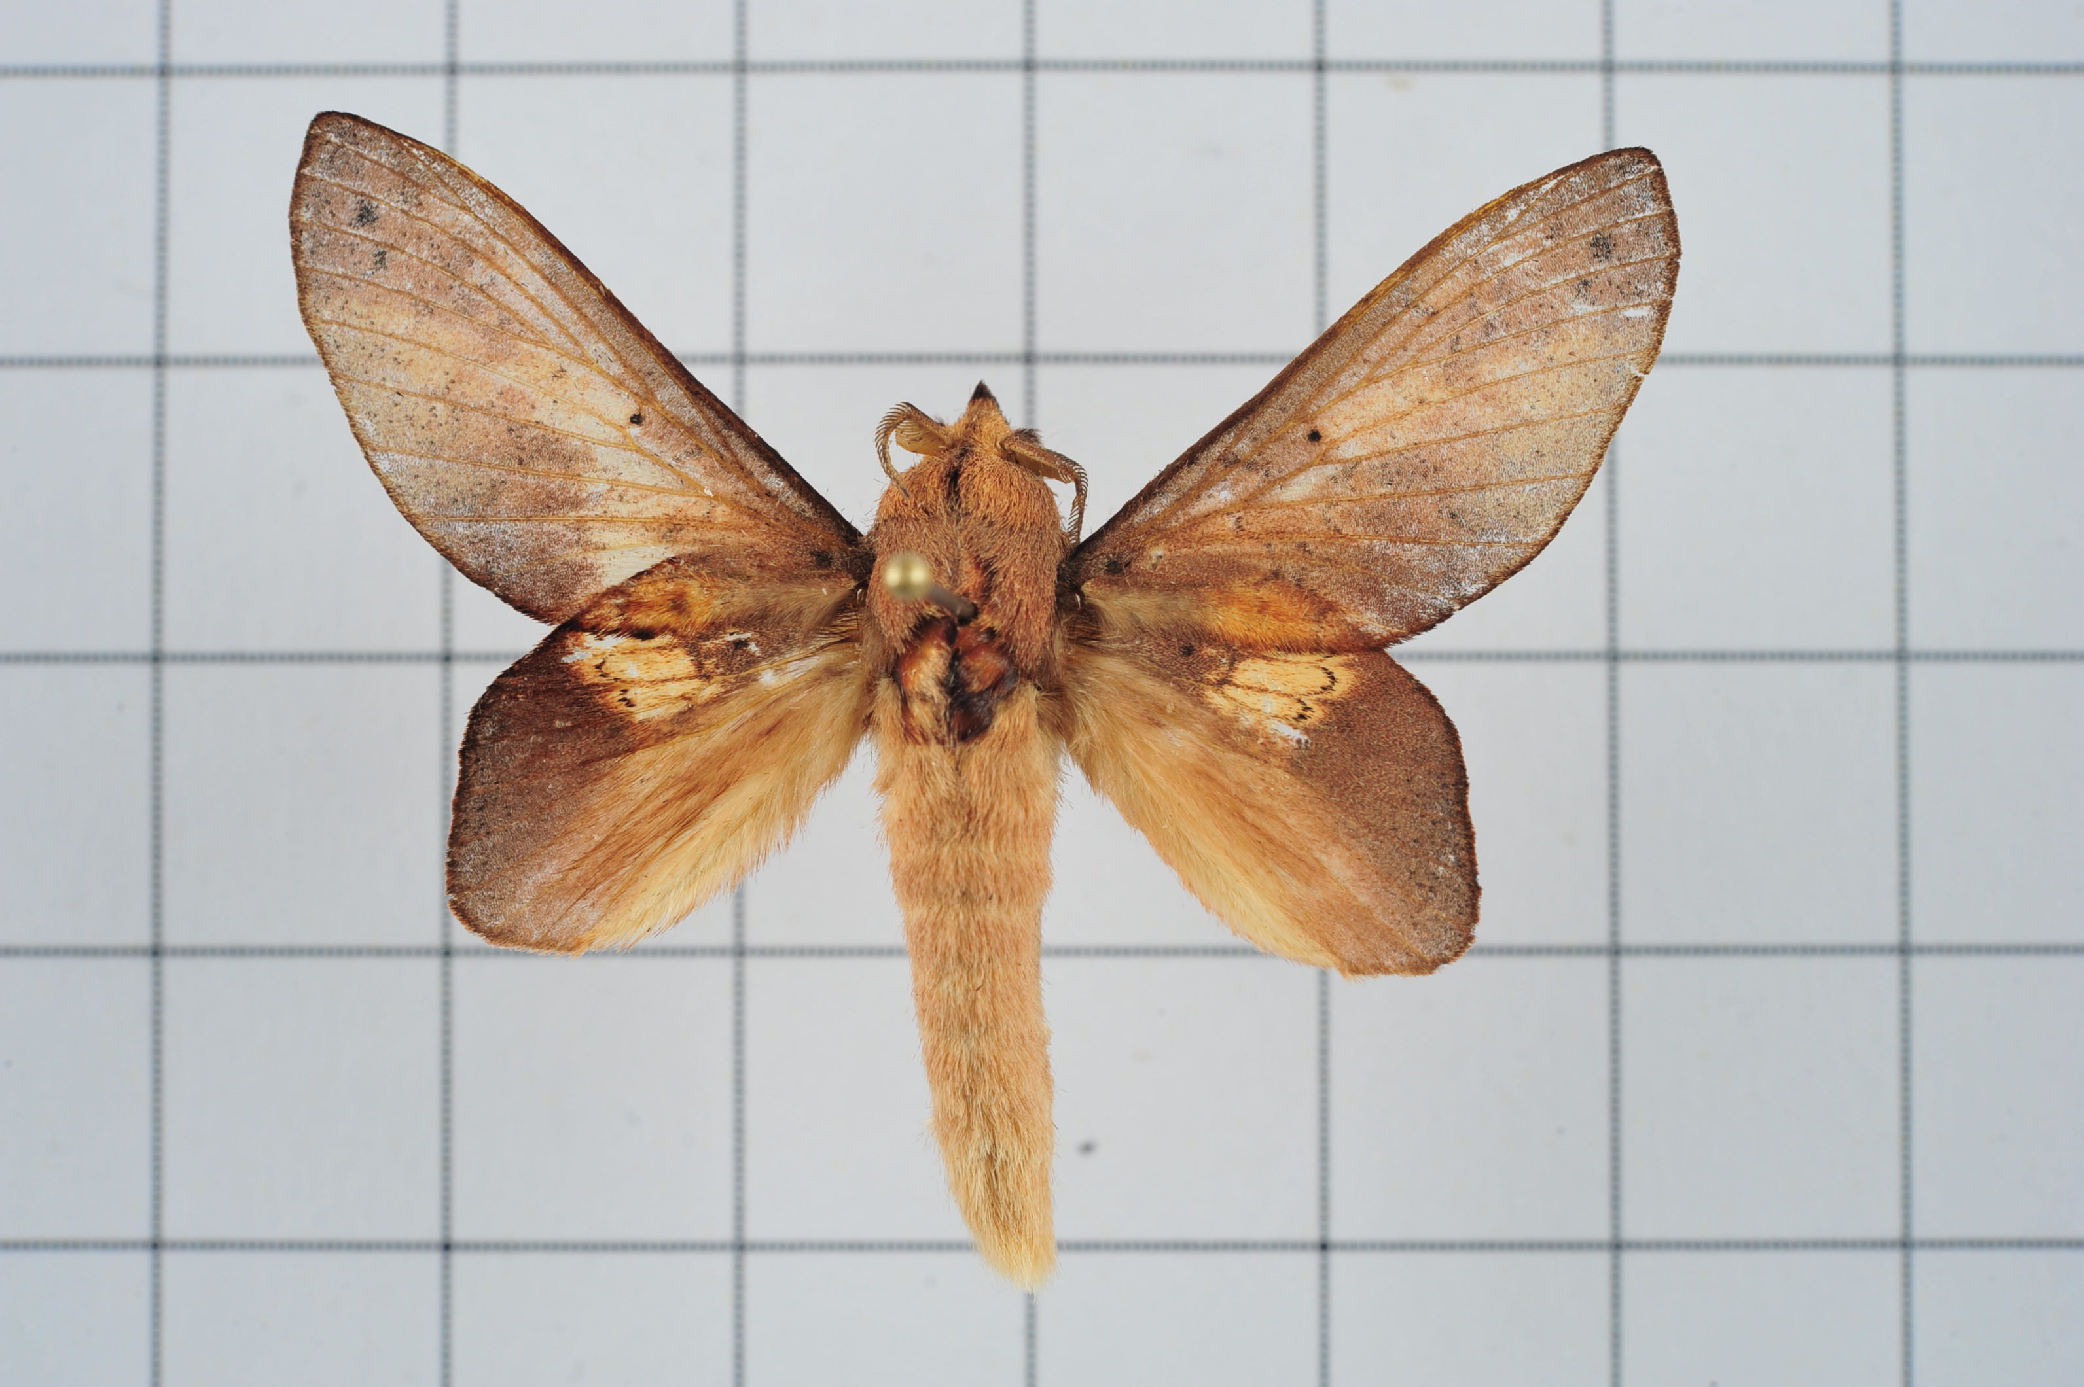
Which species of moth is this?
Gastropacha pardale formosana
